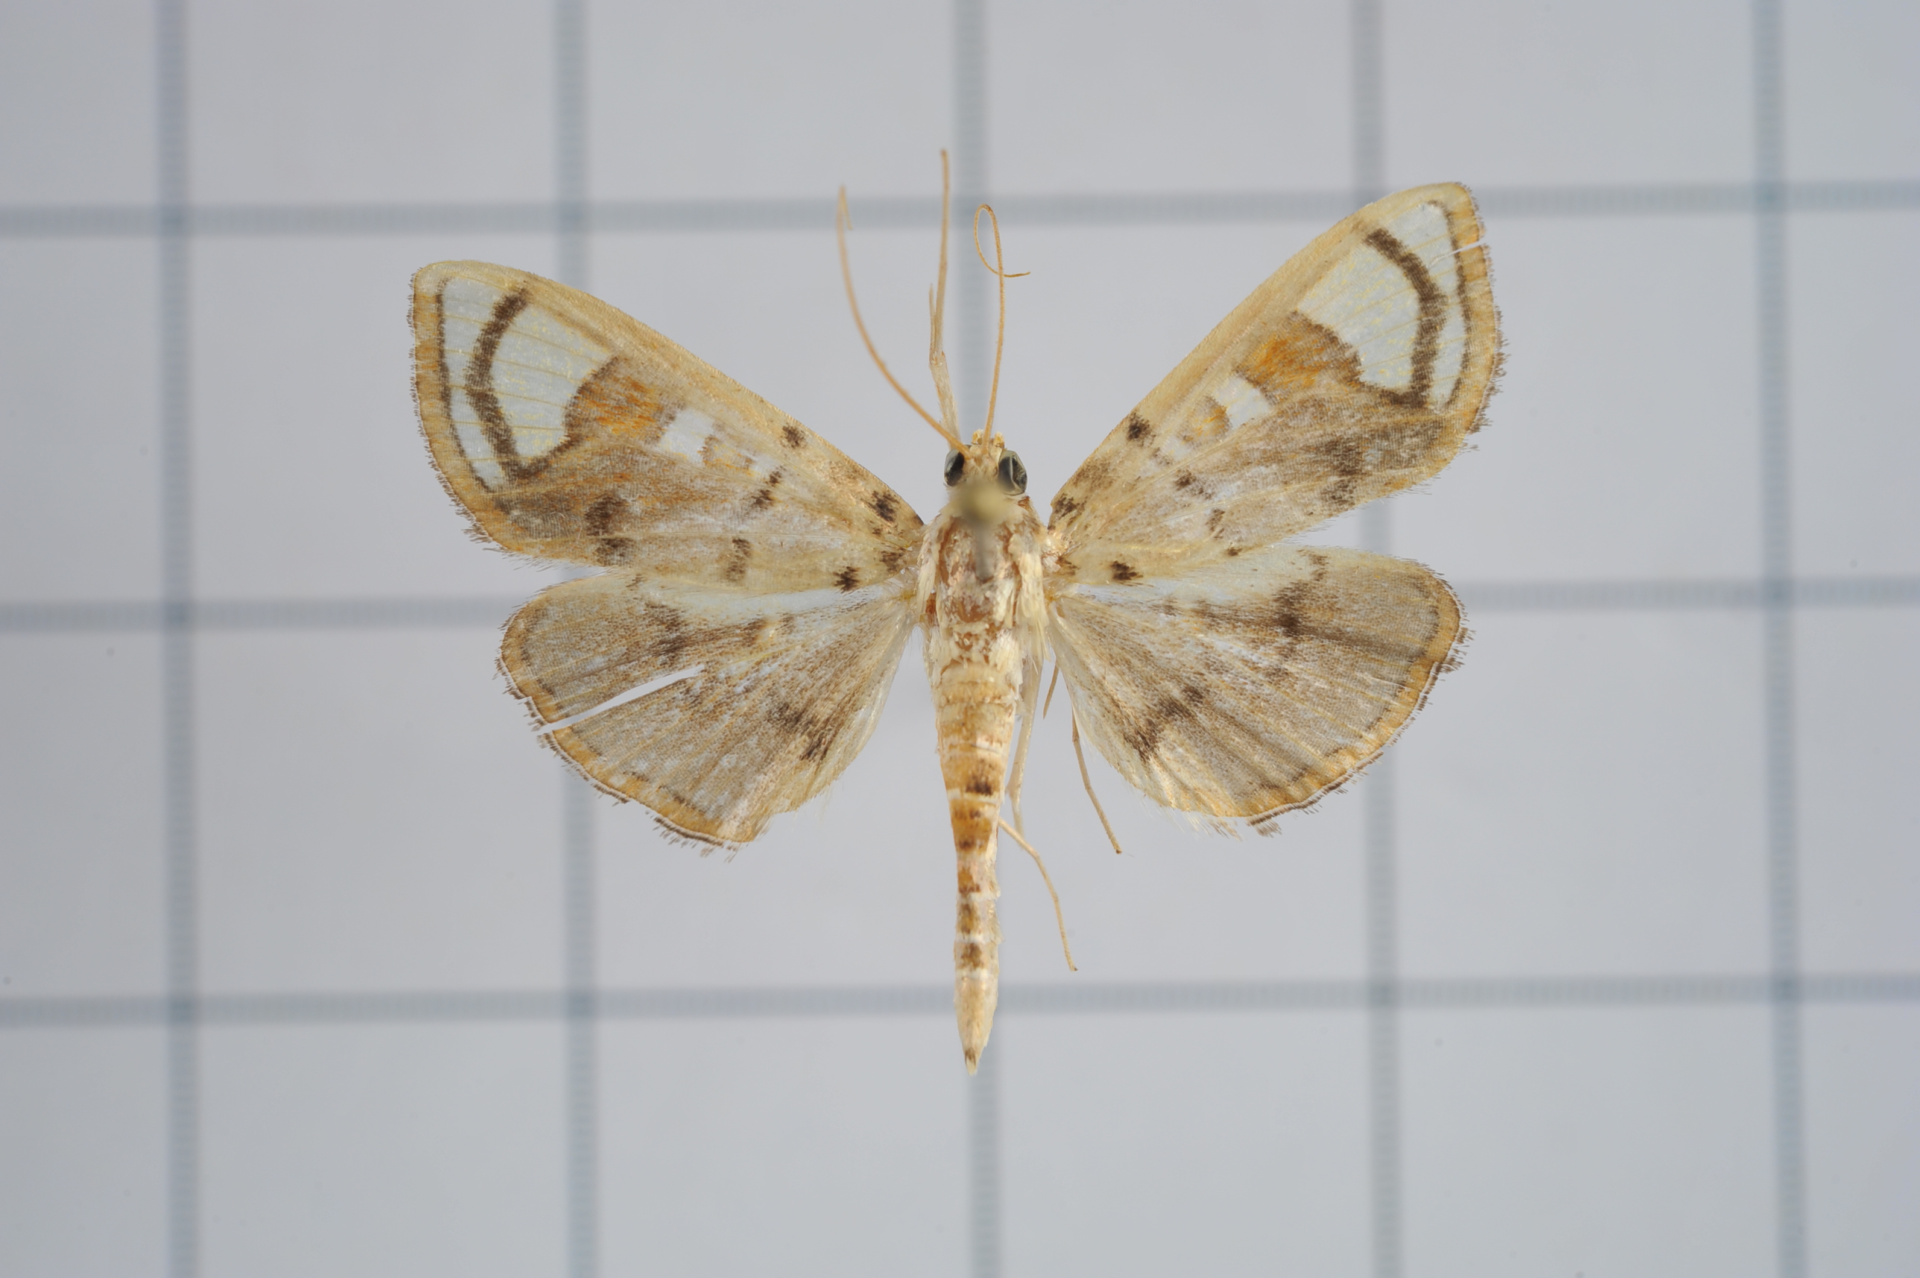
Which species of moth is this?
Pycnarmon pantherata
